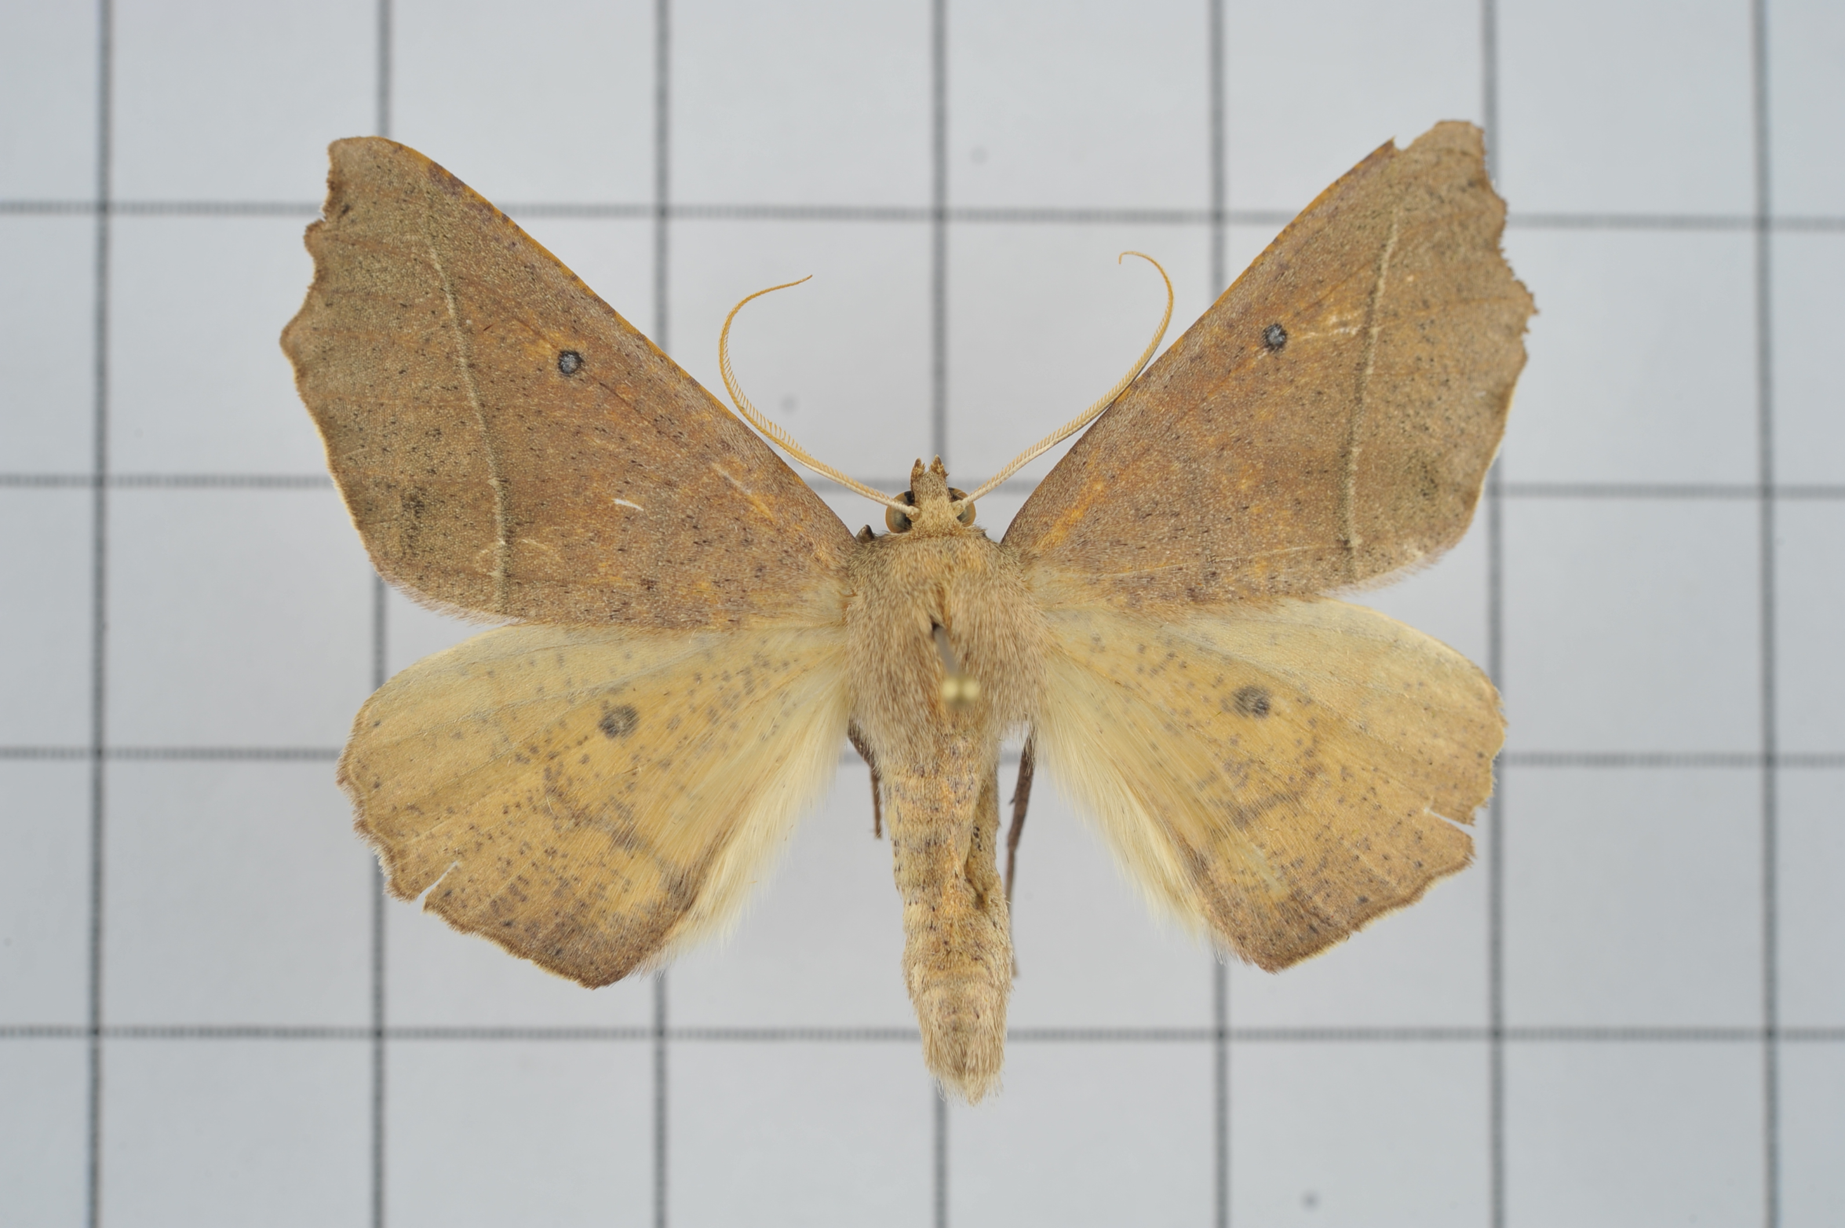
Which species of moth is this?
Odontopera bilinearia subarida
